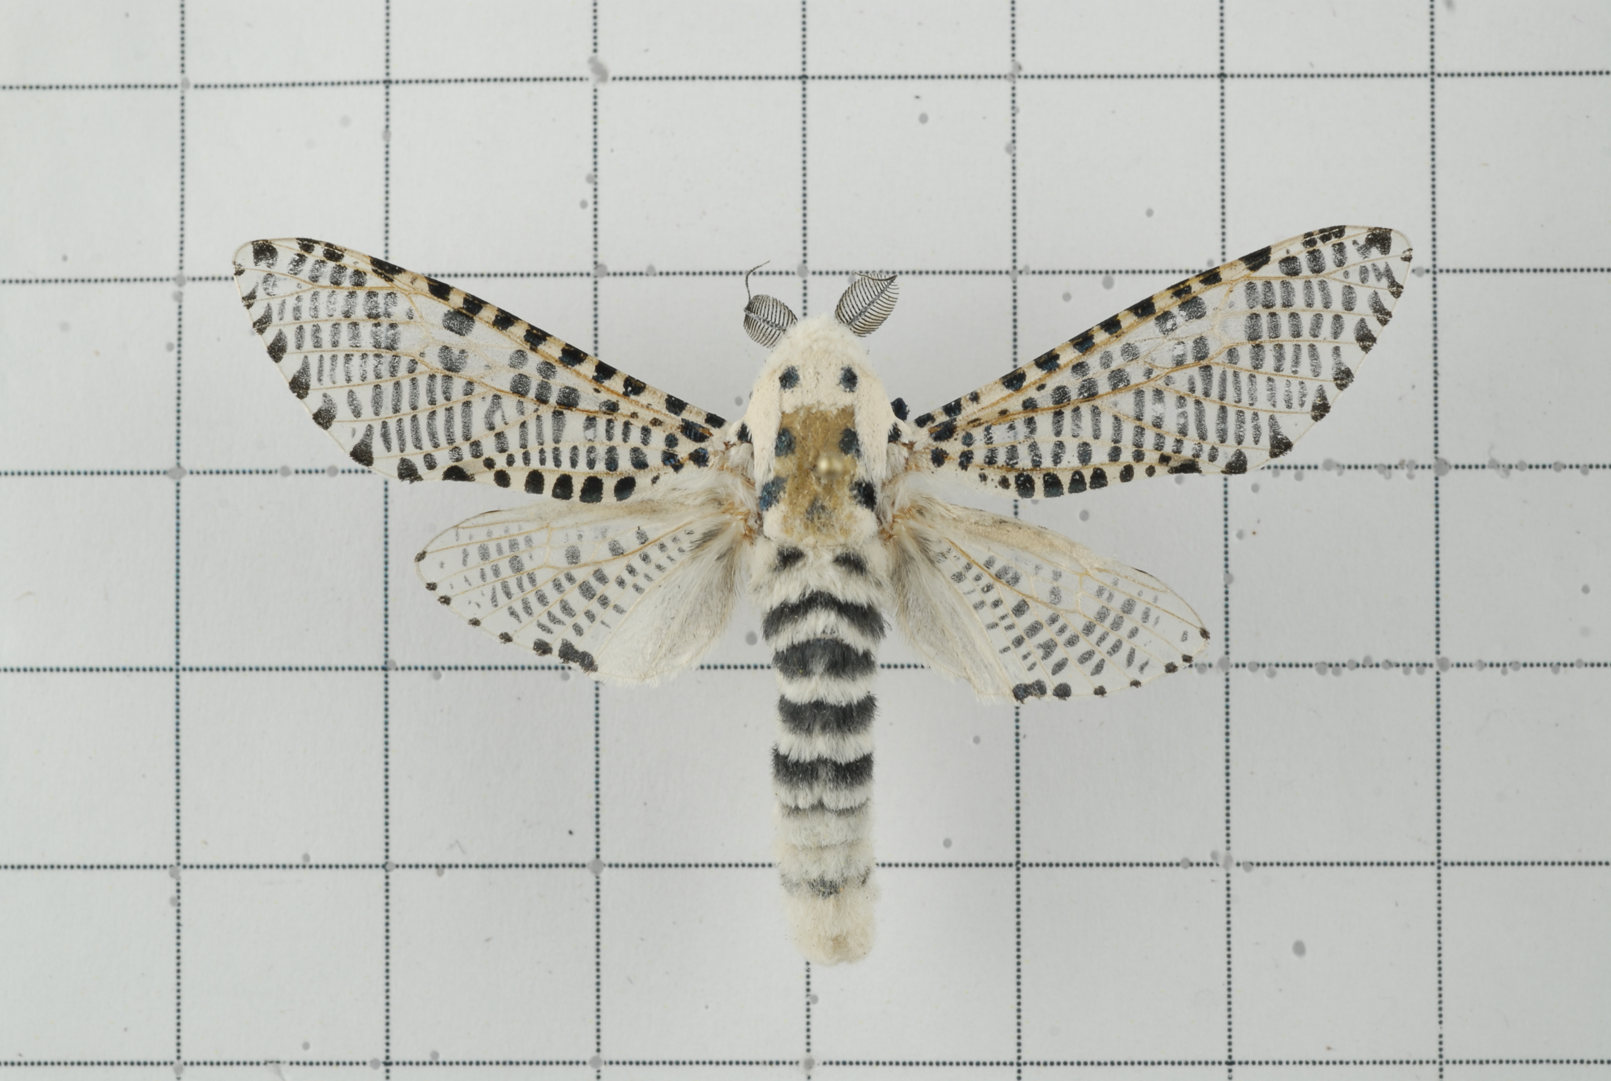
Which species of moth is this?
Zeuzera multistrigata multistrigata
